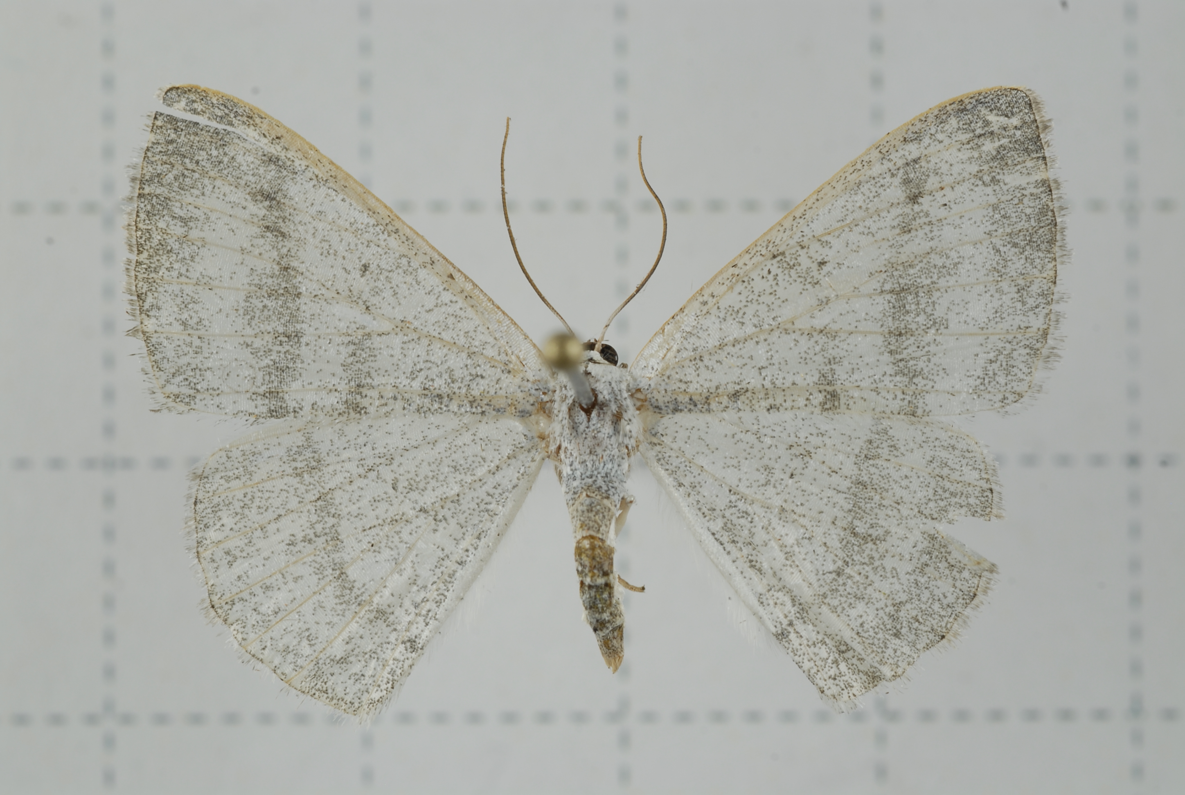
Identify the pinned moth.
Lomographa platyleucata marginata
